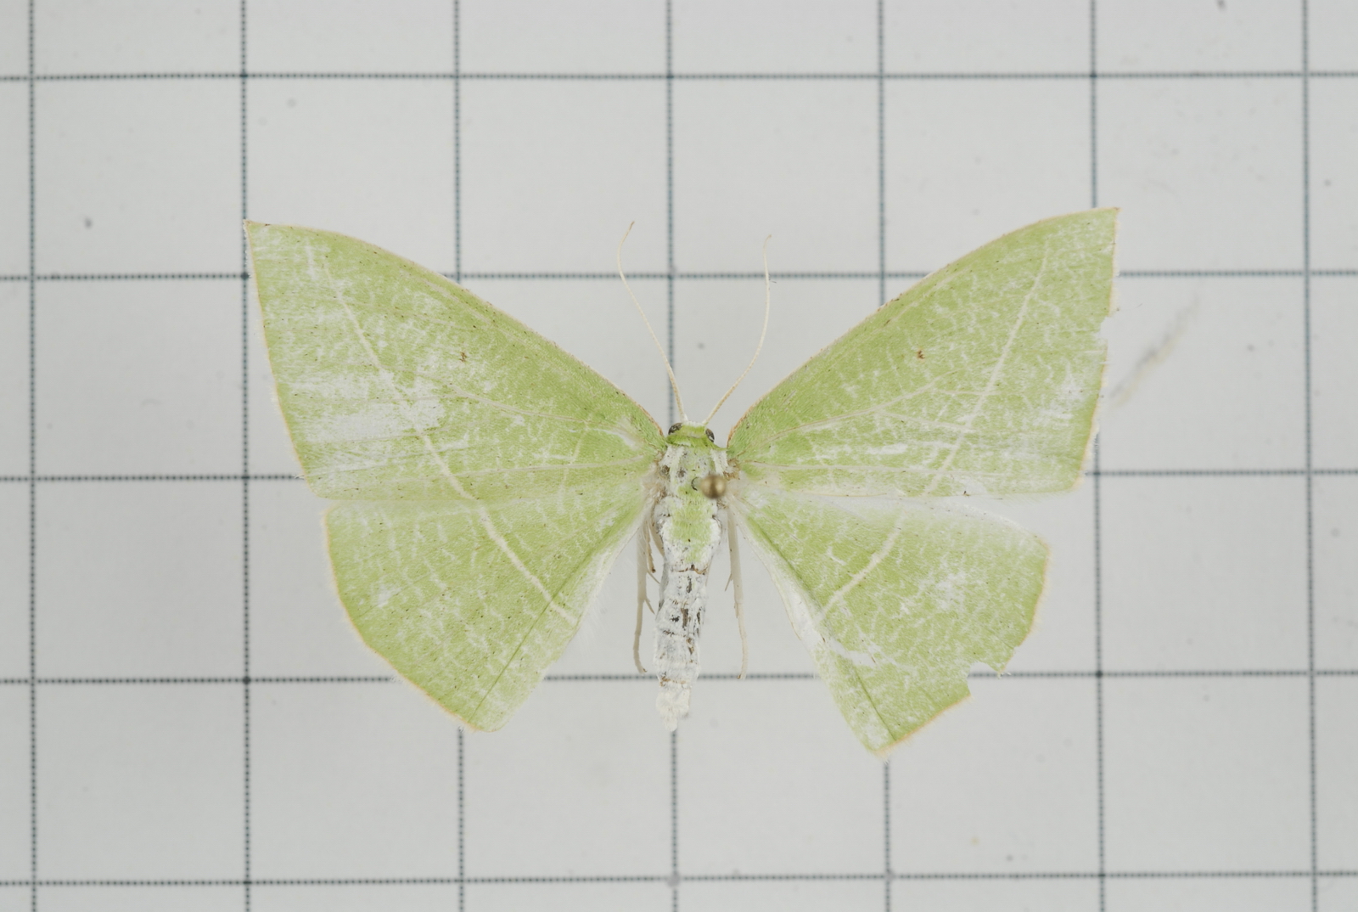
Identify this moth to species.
Tanaoctenia haliaria
